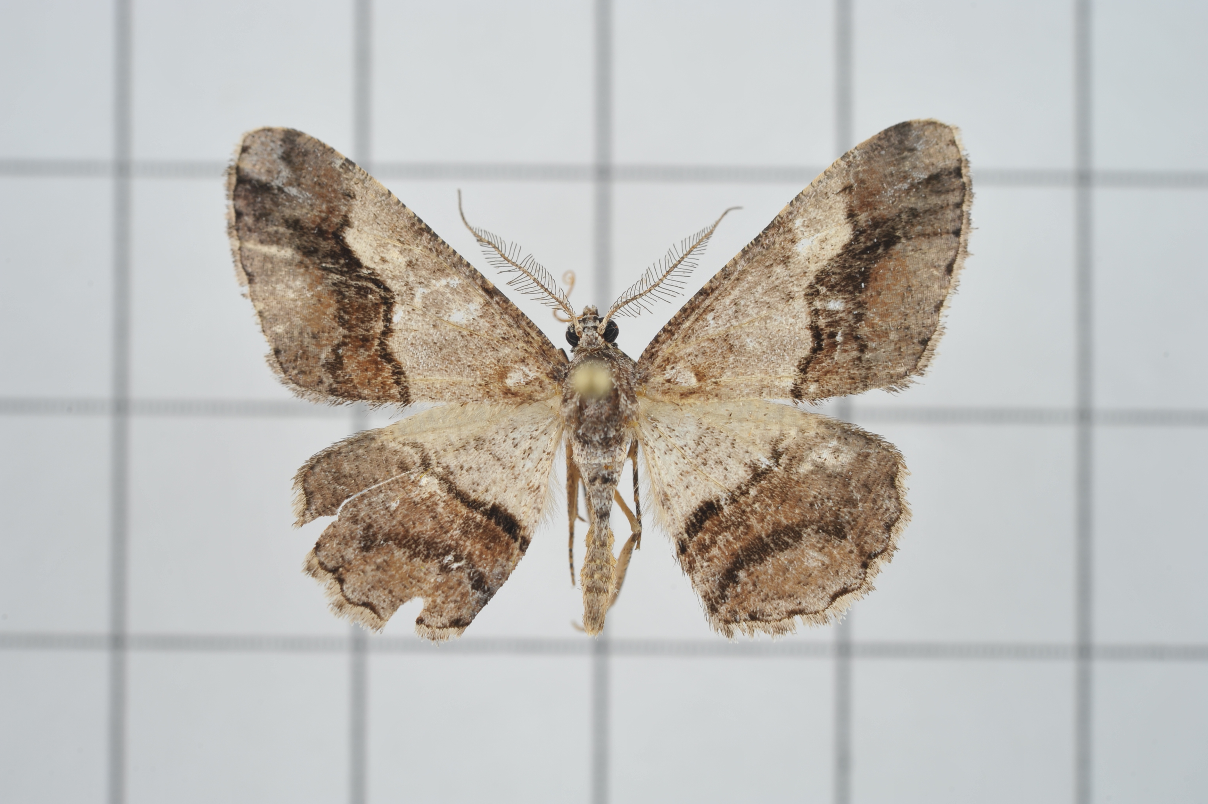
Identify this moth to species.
Rikiosatoa mavi
